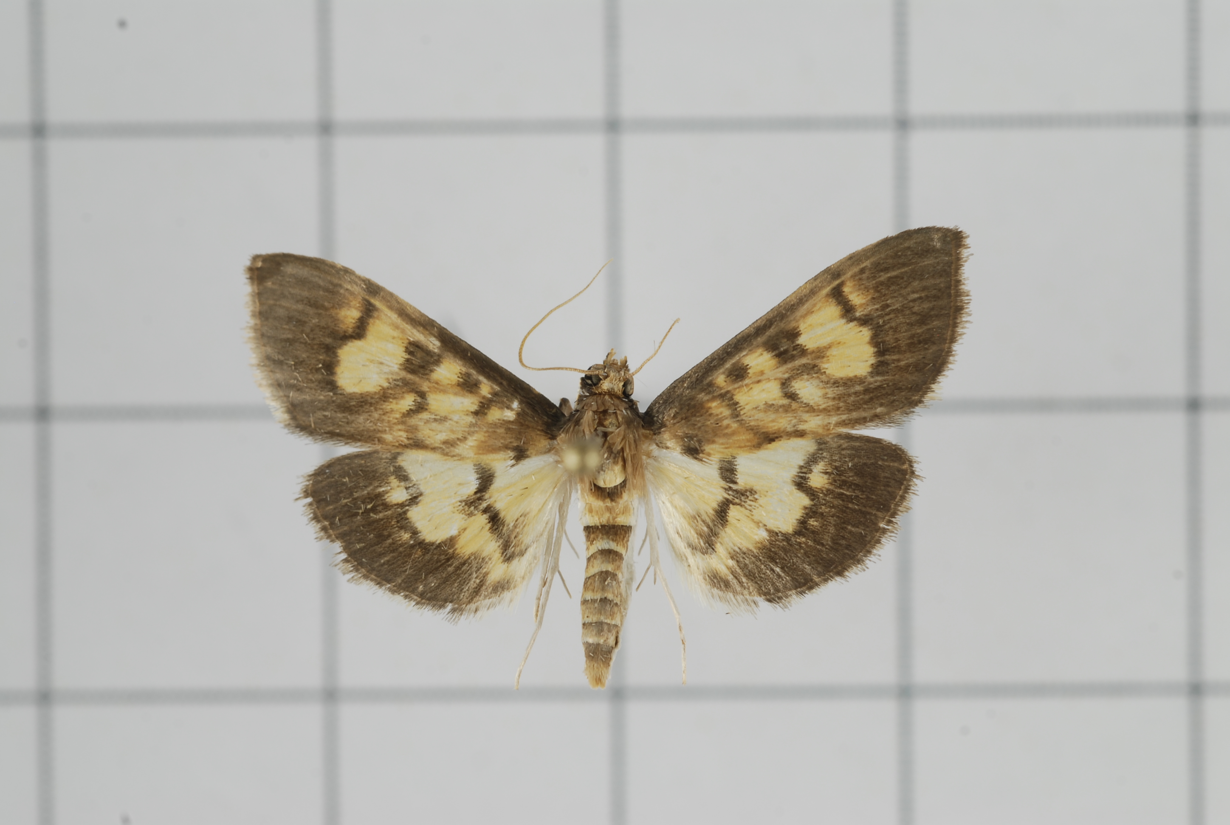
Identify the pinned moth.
Sameodes aptalis
